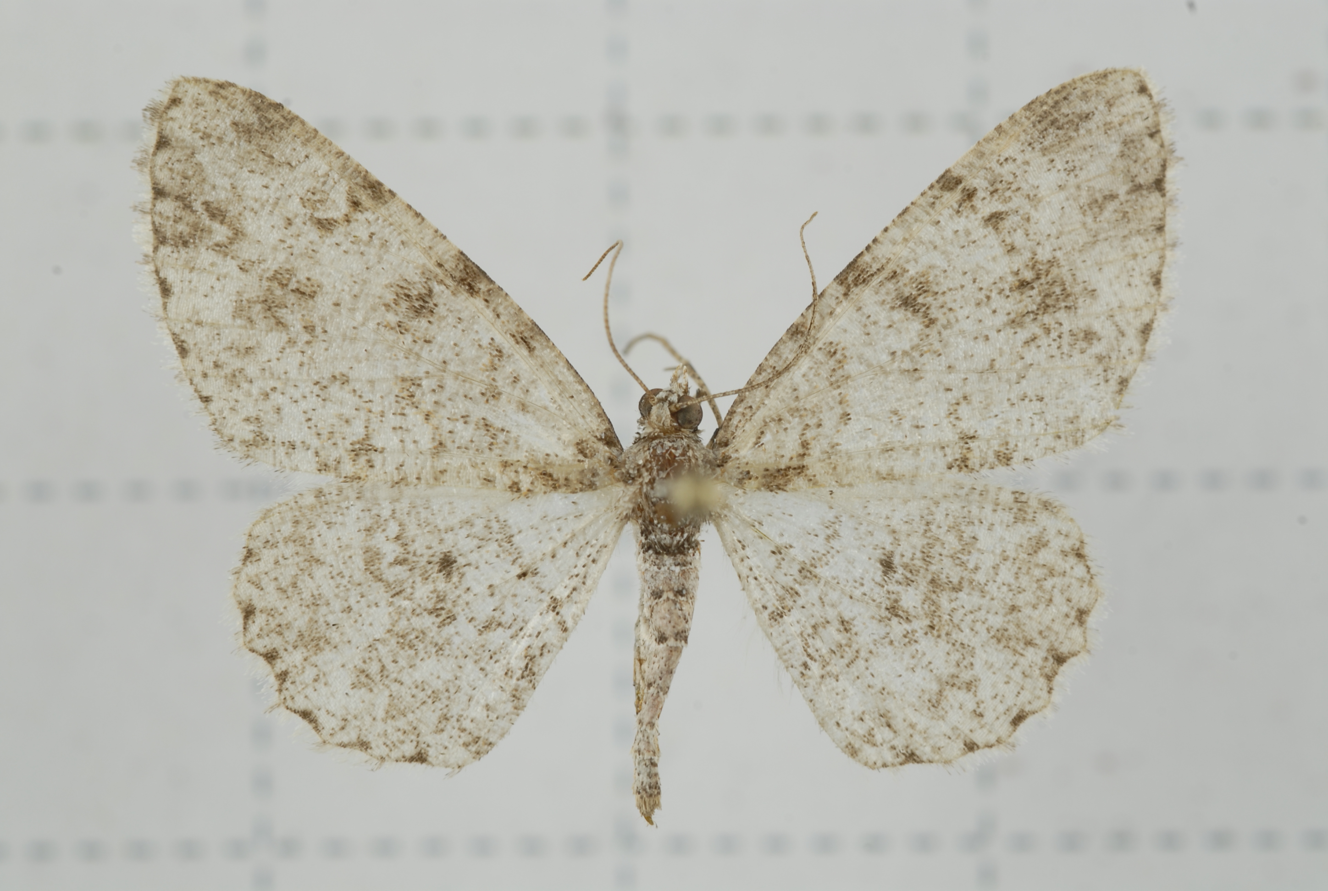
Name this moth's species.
Protoboarmia amabilis
